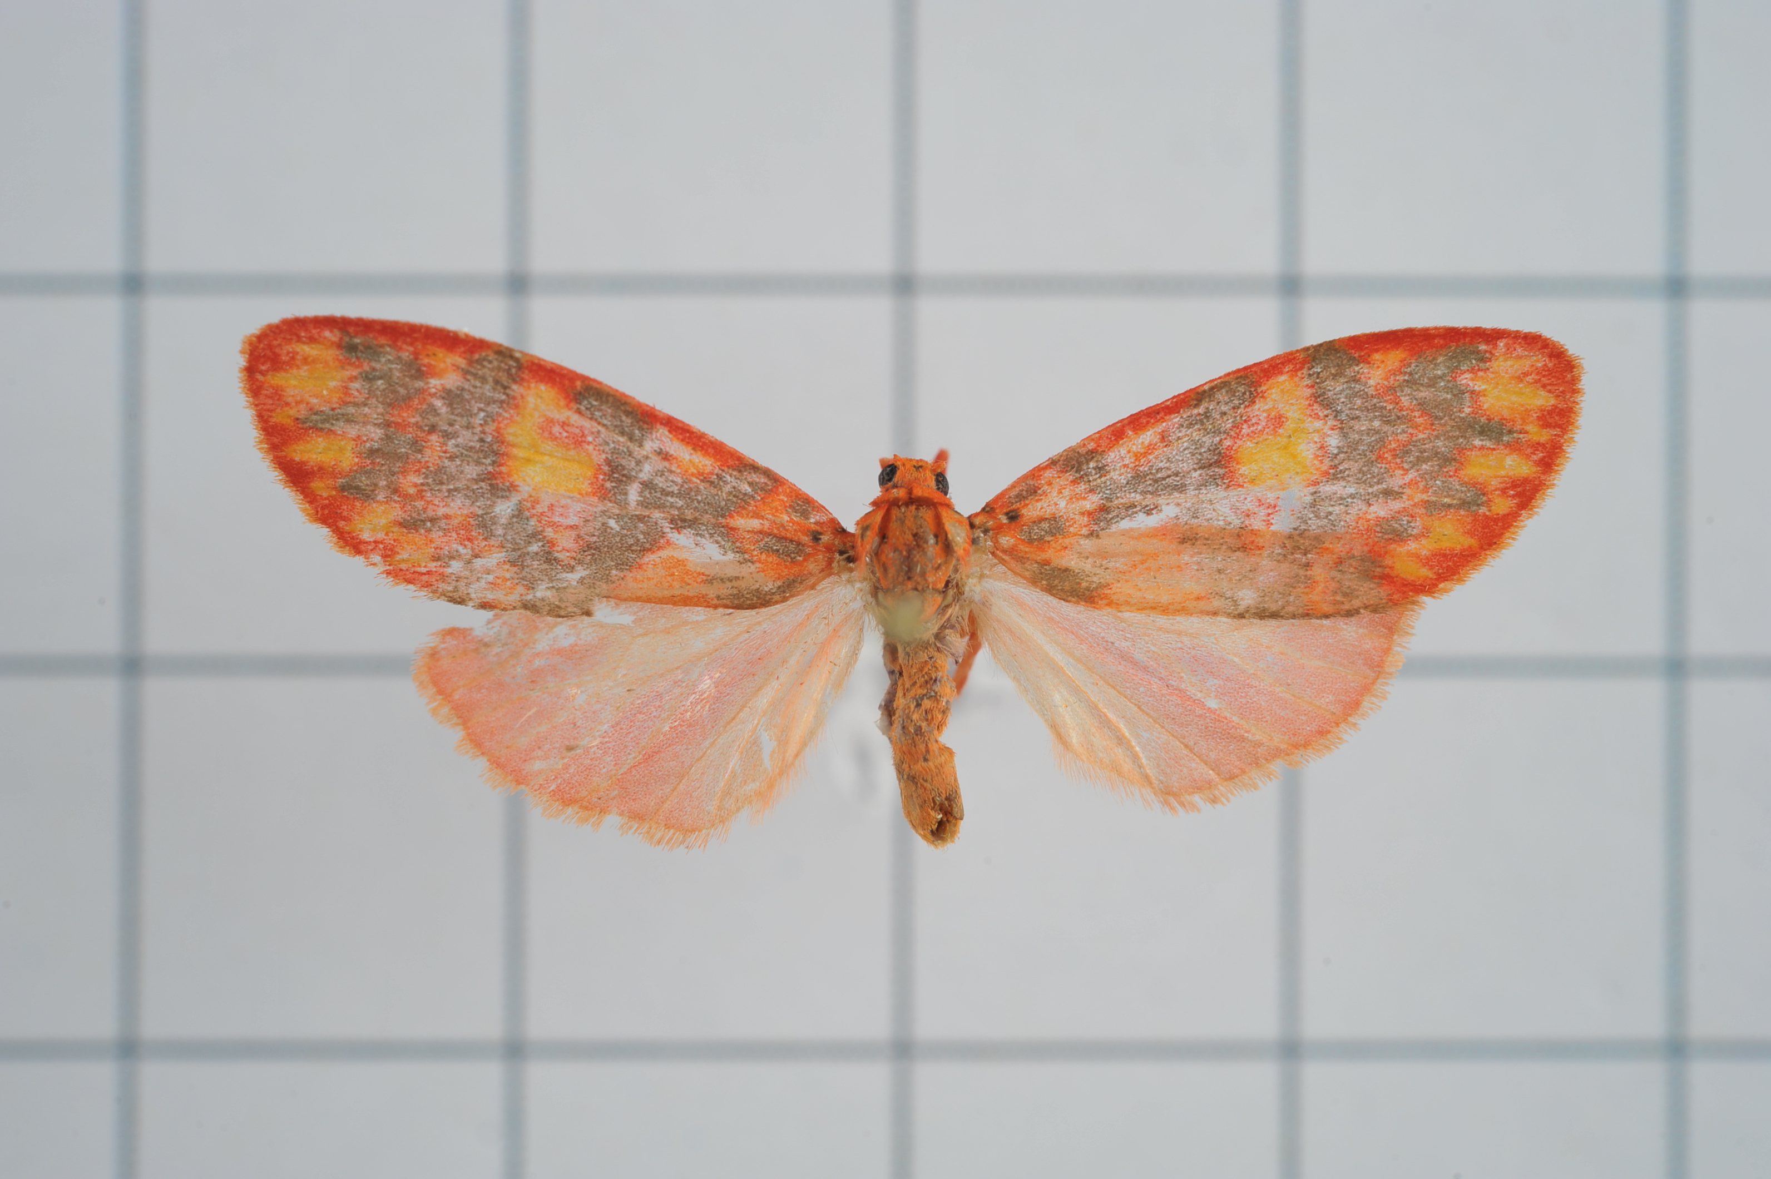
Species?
Floridasura tricolor
